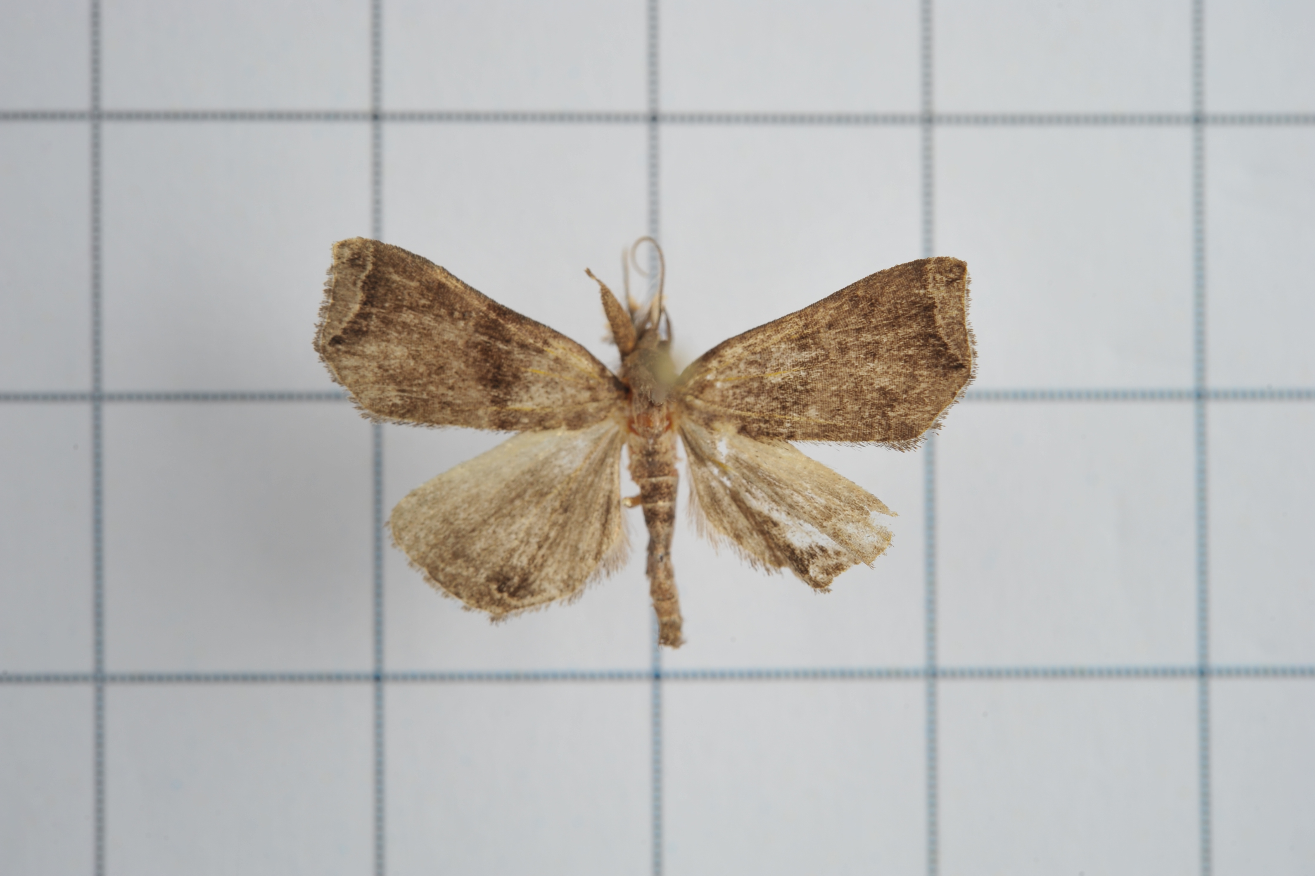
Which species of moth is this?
Hipoepa biasalis
